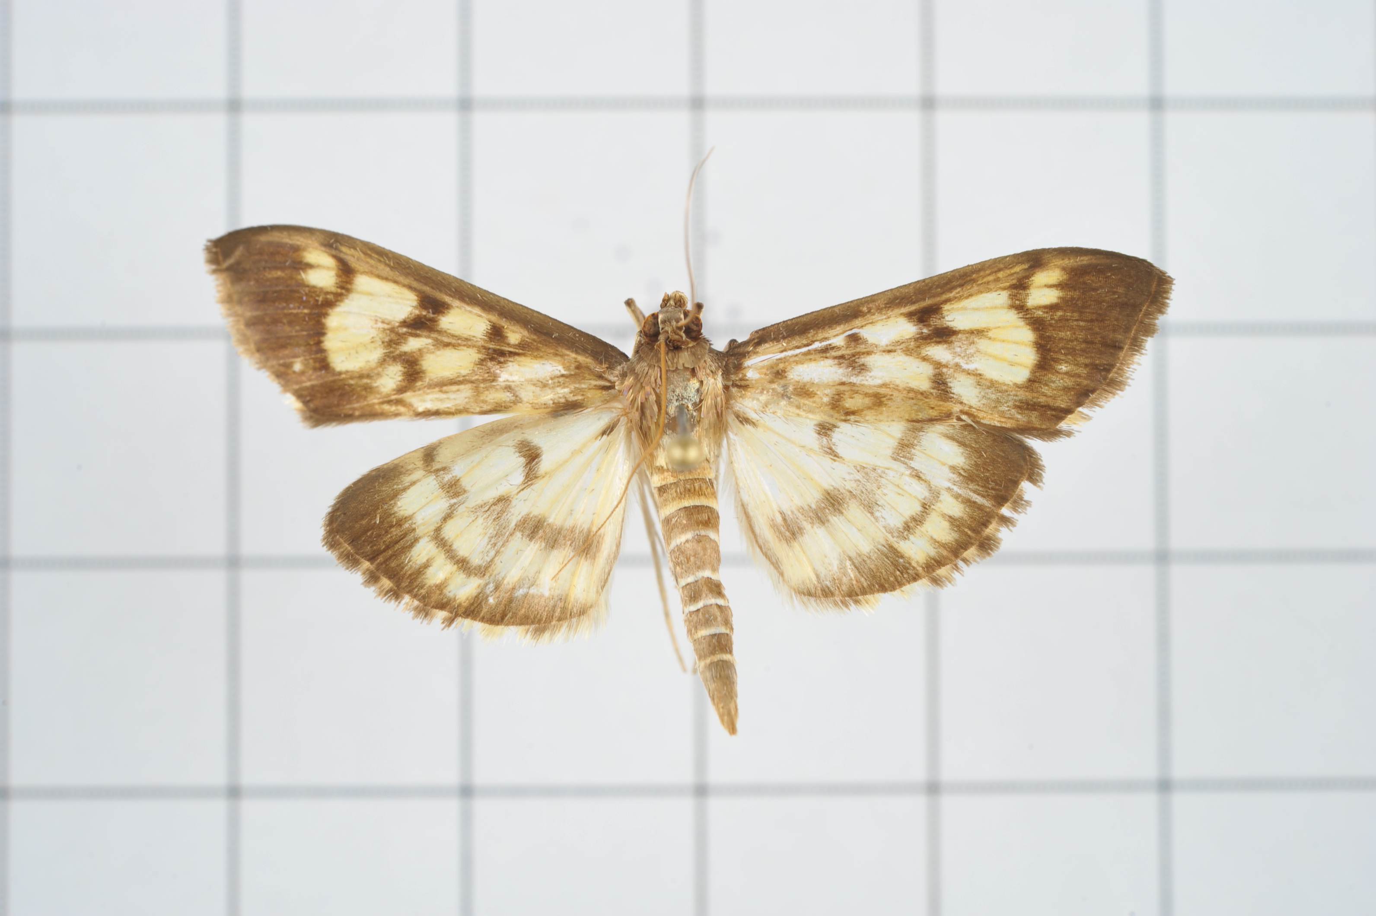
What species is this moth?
Syllepte taiwanalis
